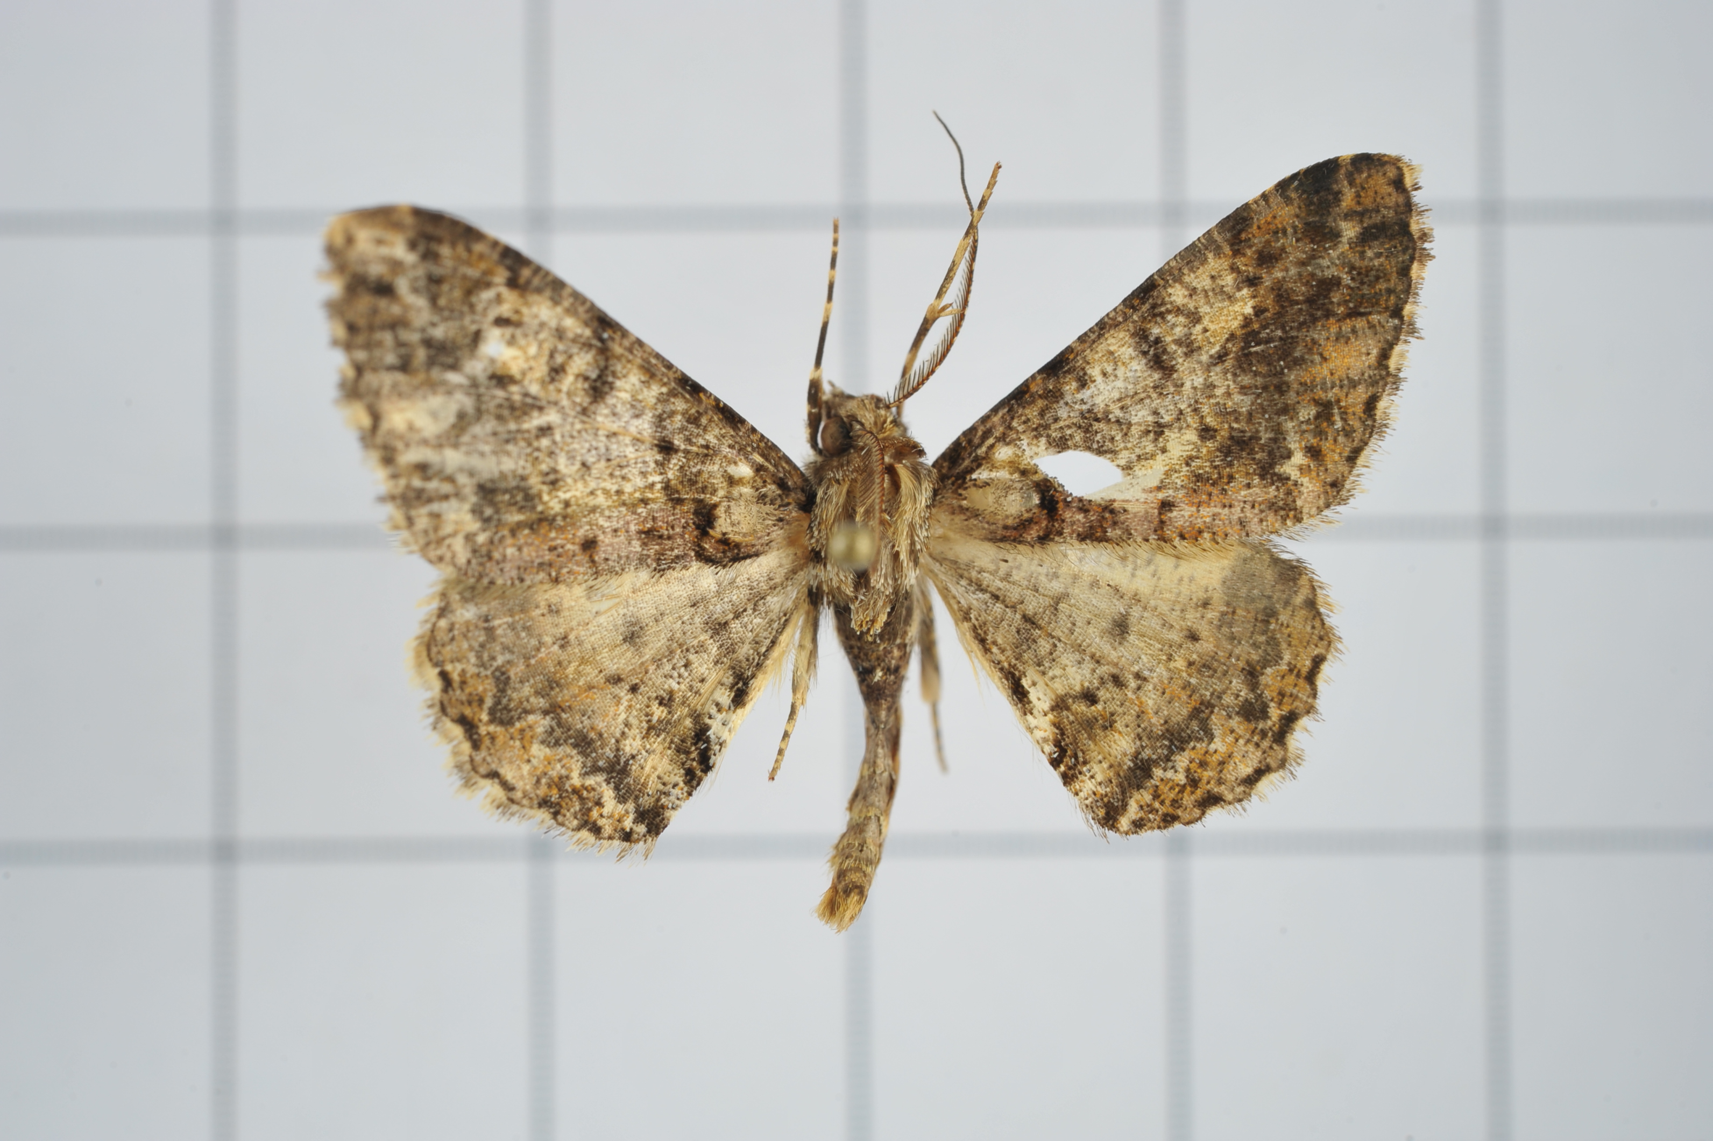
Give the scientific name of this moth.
Alcis taiwanovariegata
